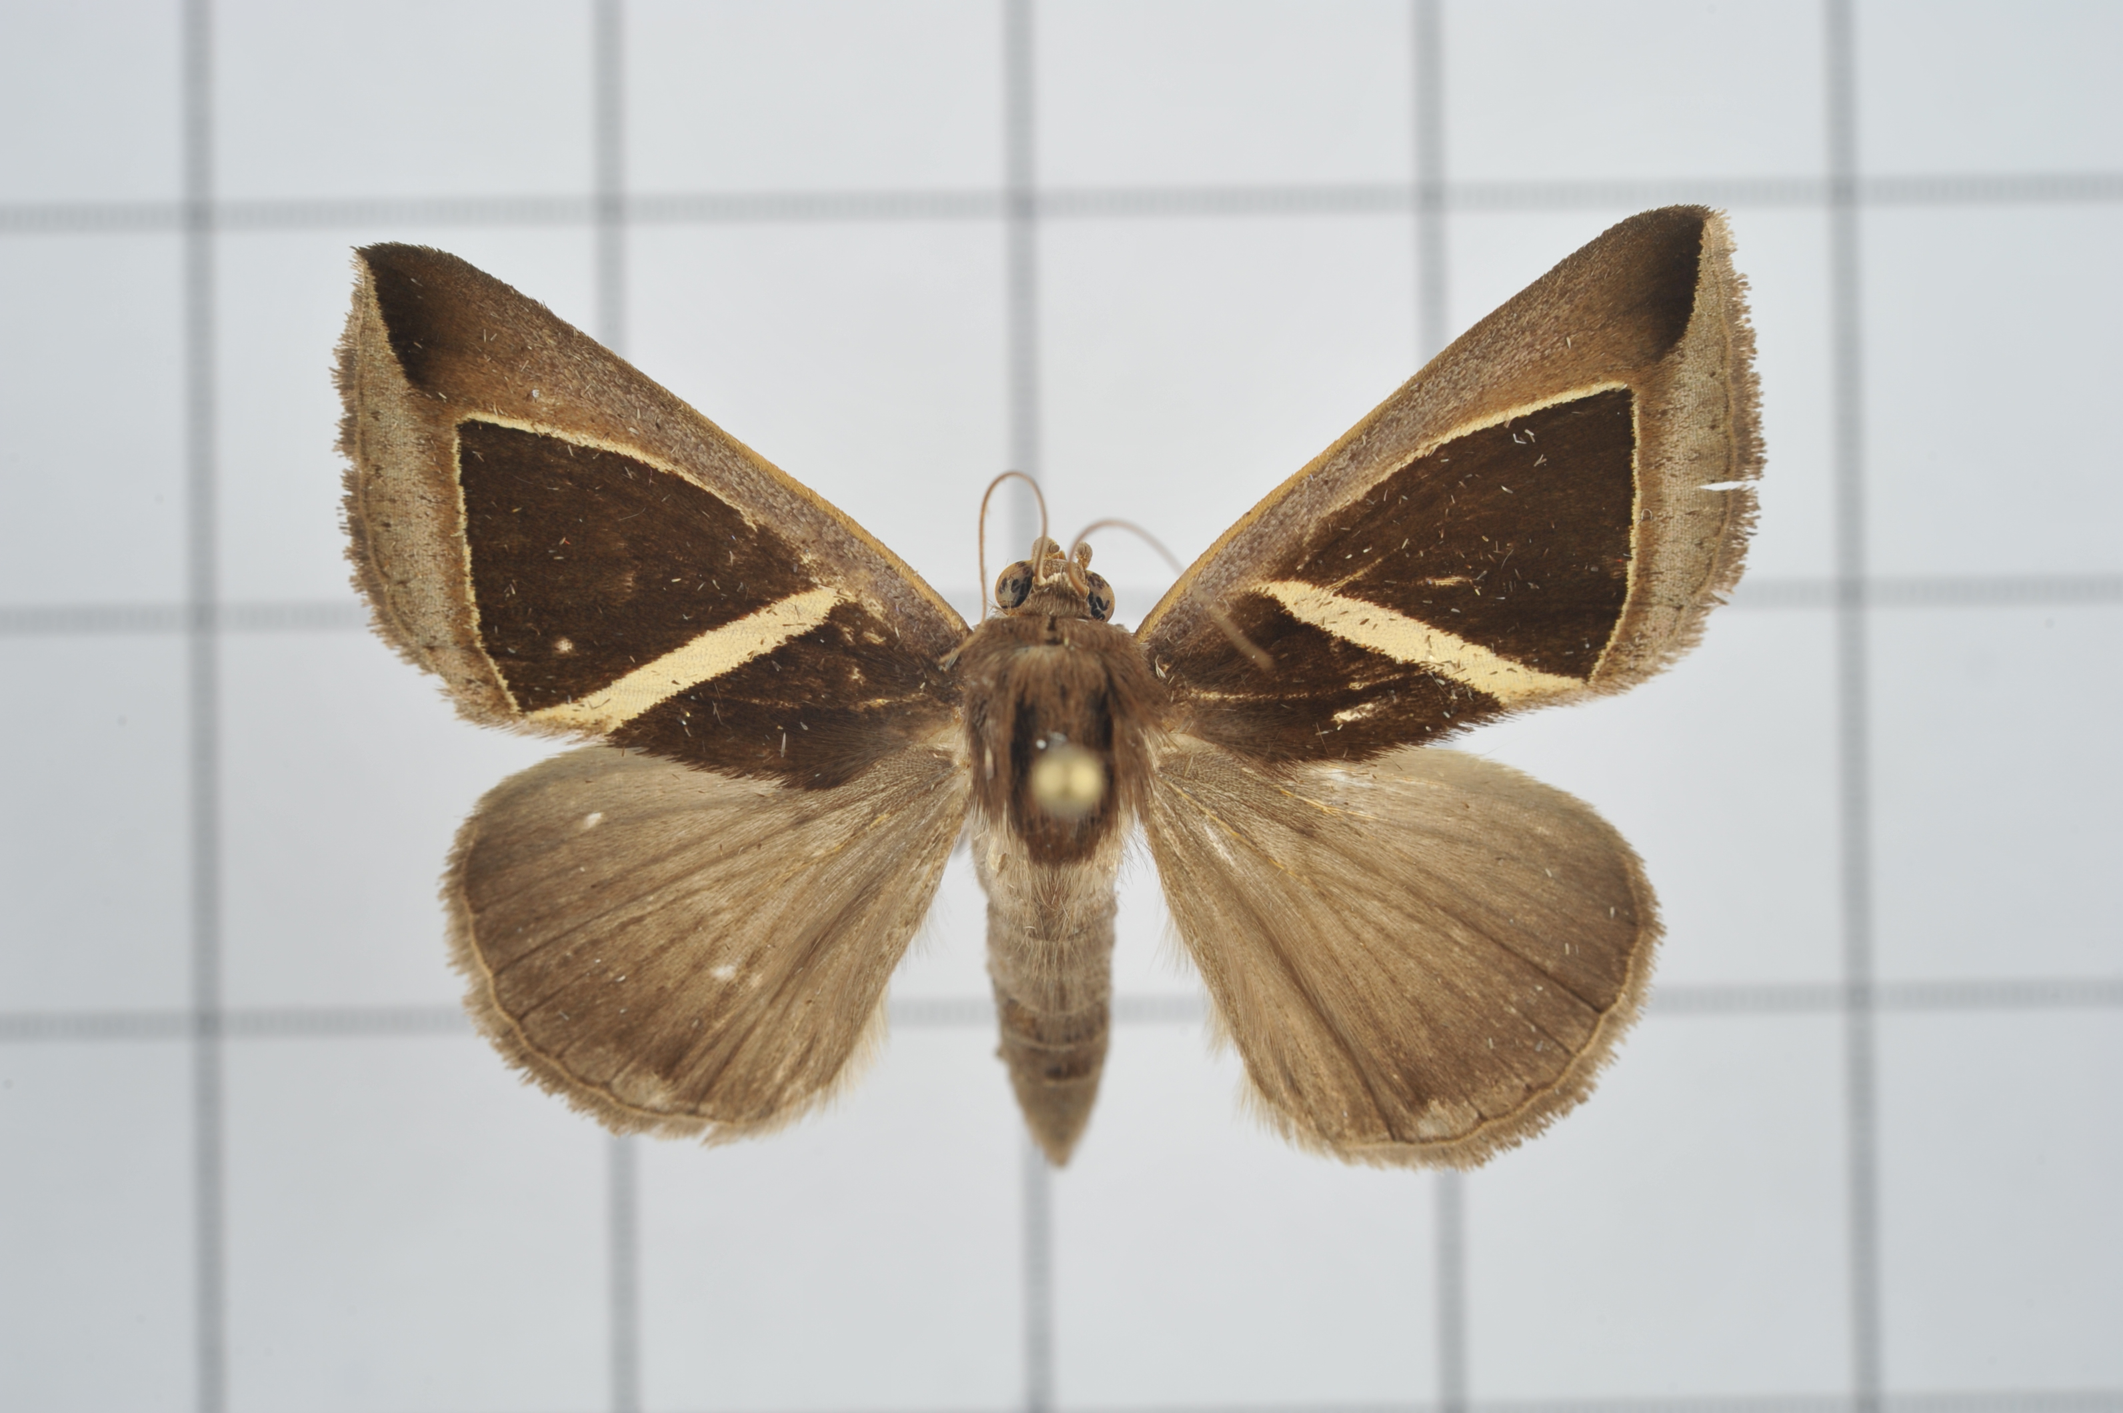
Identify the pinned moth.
Chalciope mygdon
